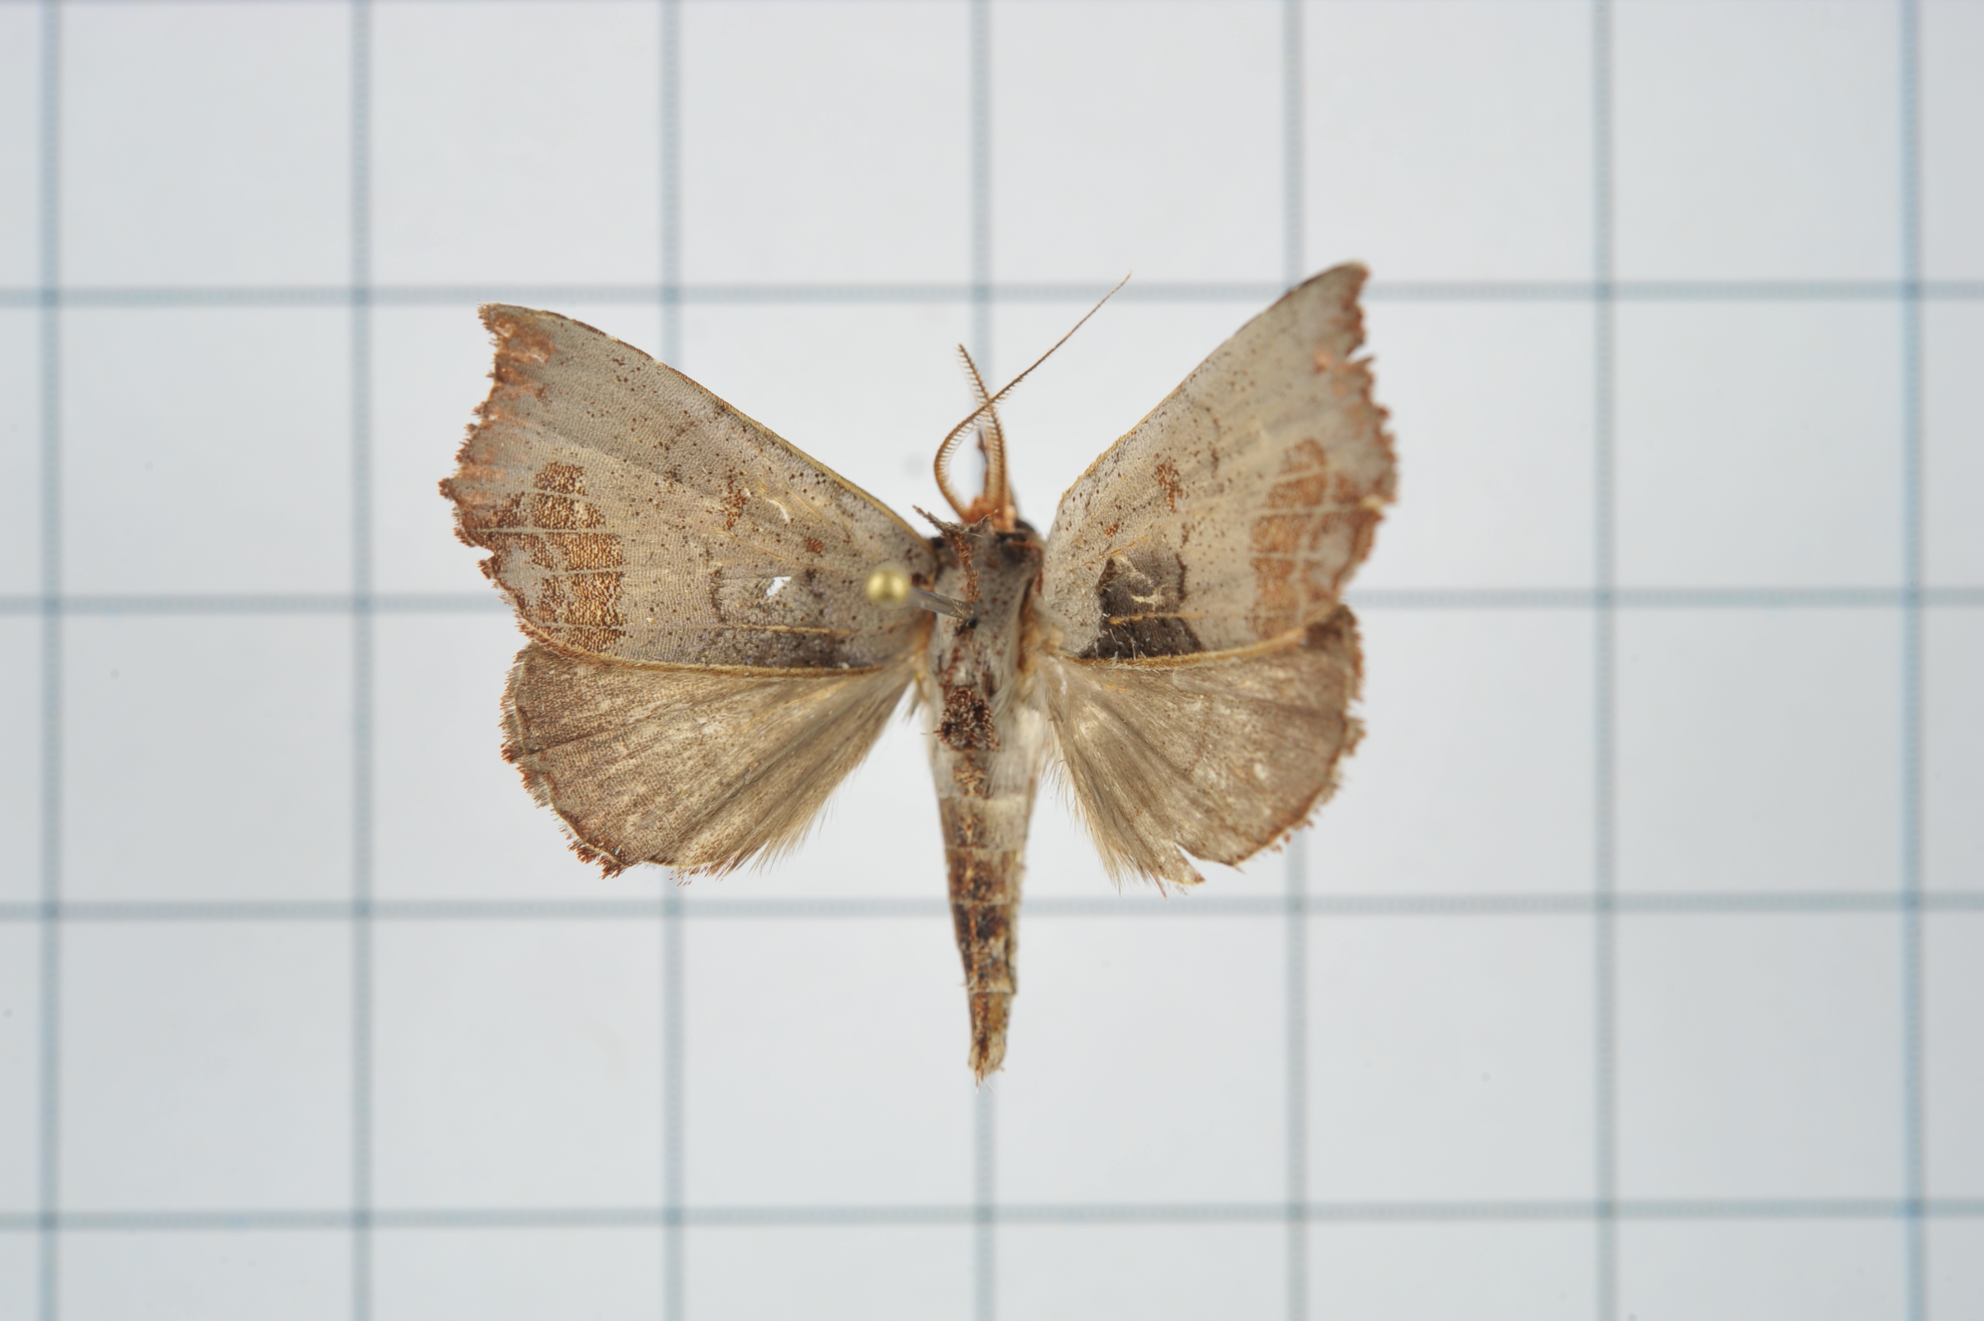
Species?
Hyperlopha compactilis
